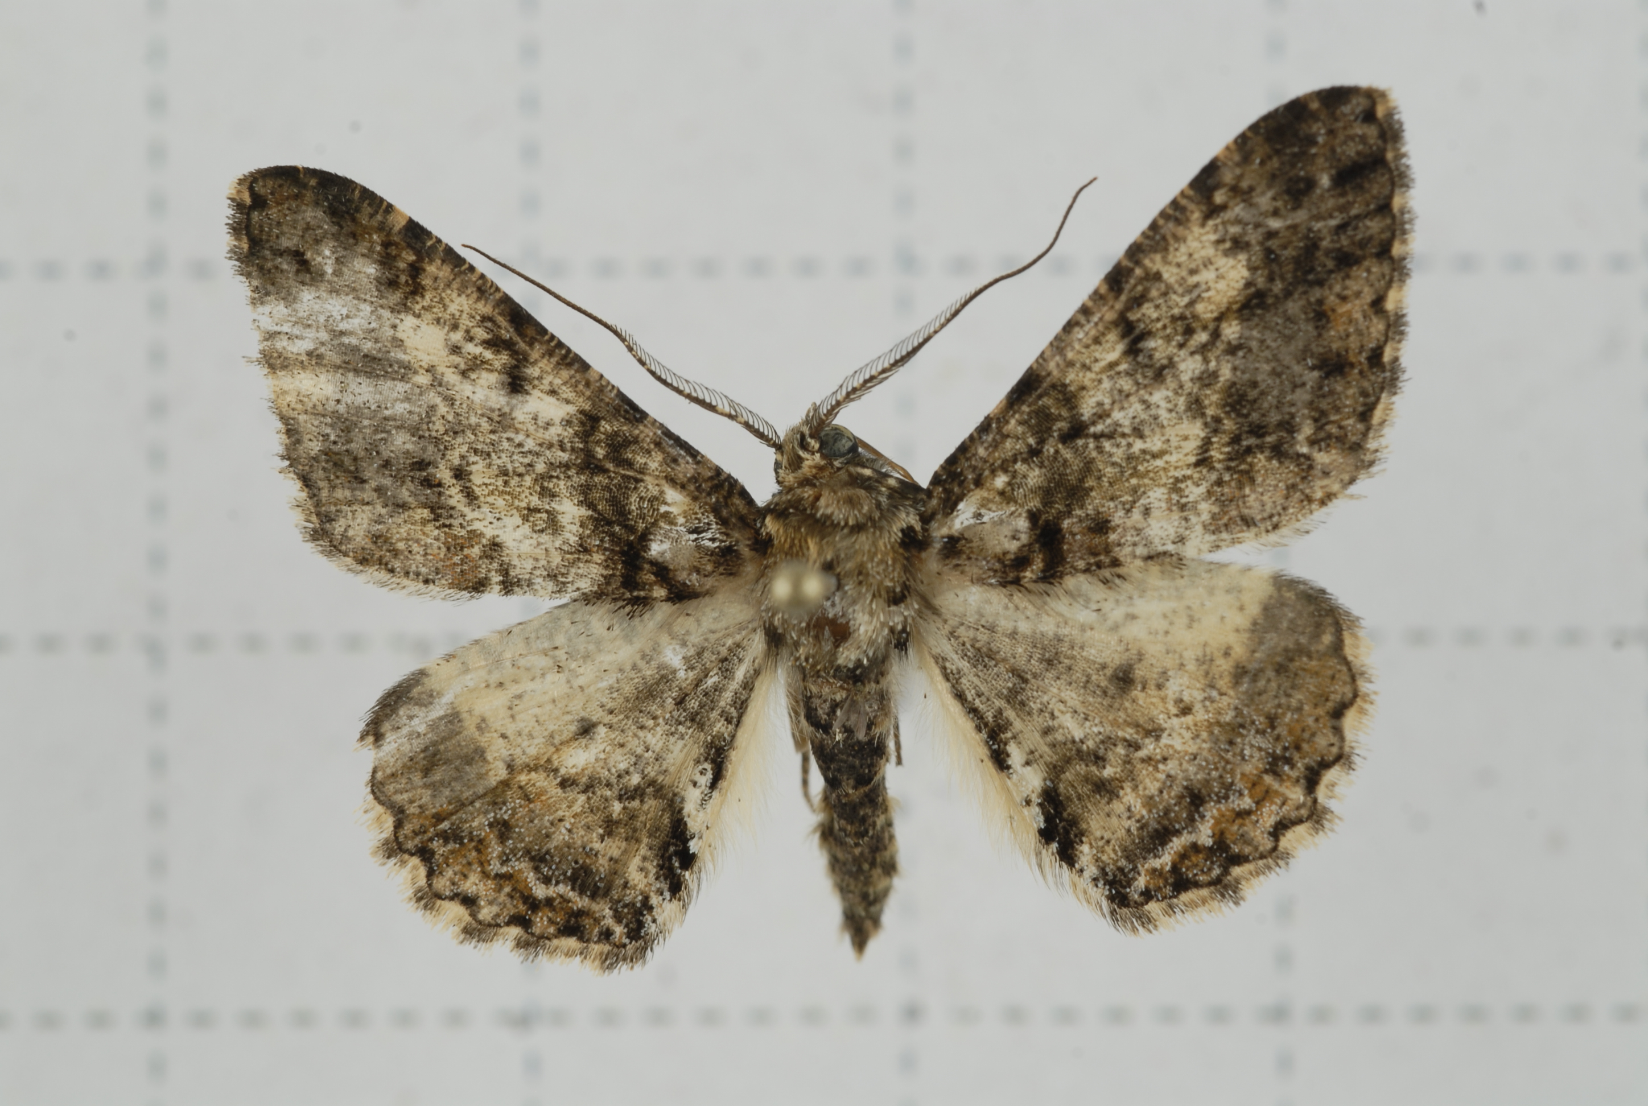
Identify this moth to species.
Alcis taiwanovariegata
